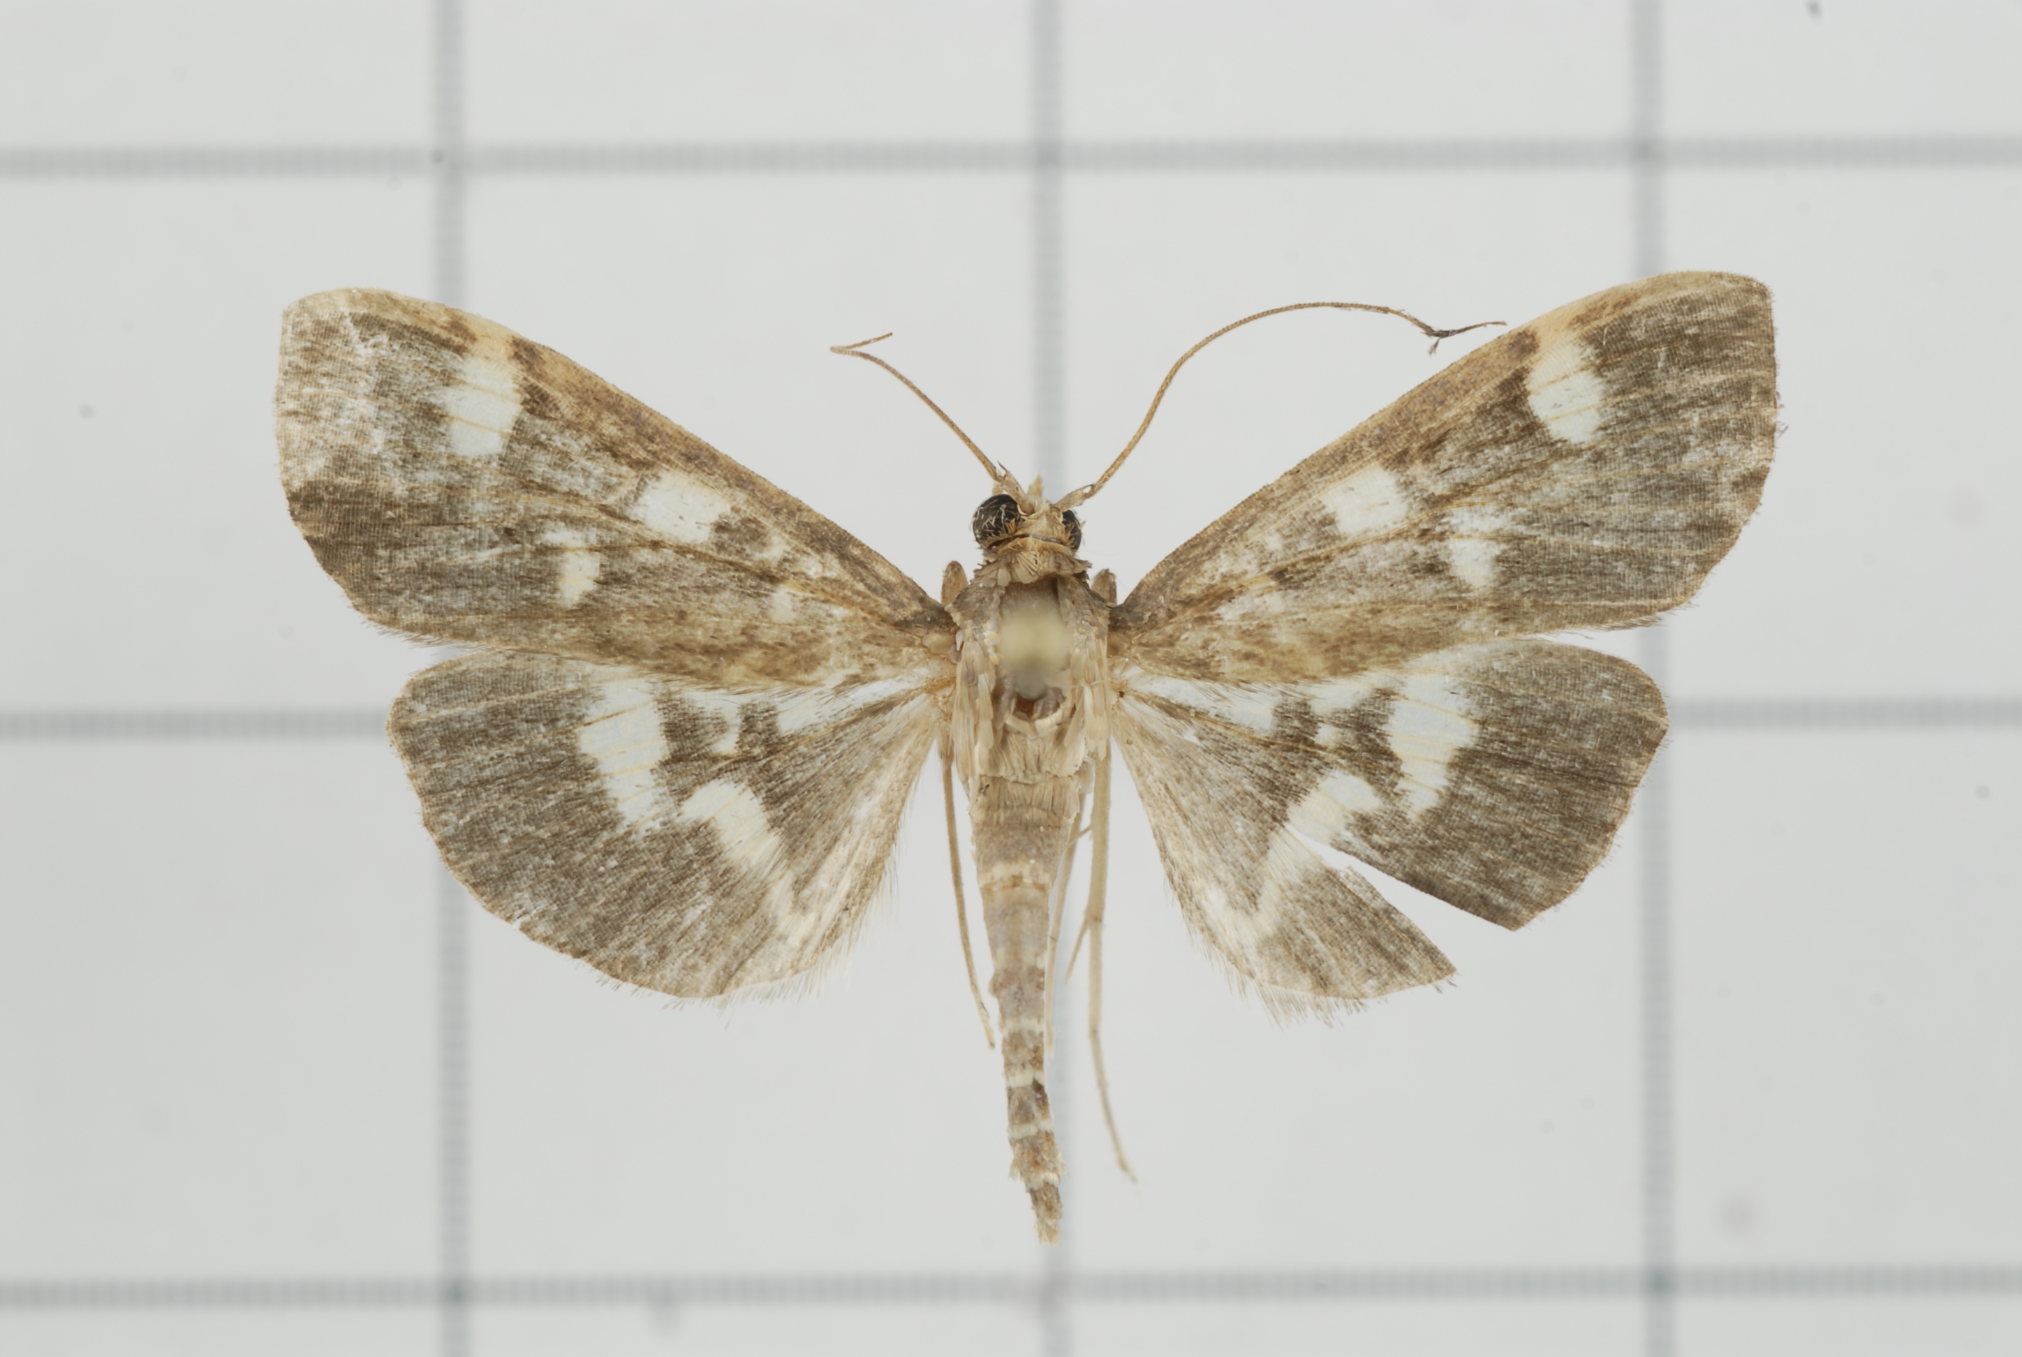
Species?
Herpetogramma luctuosalis
